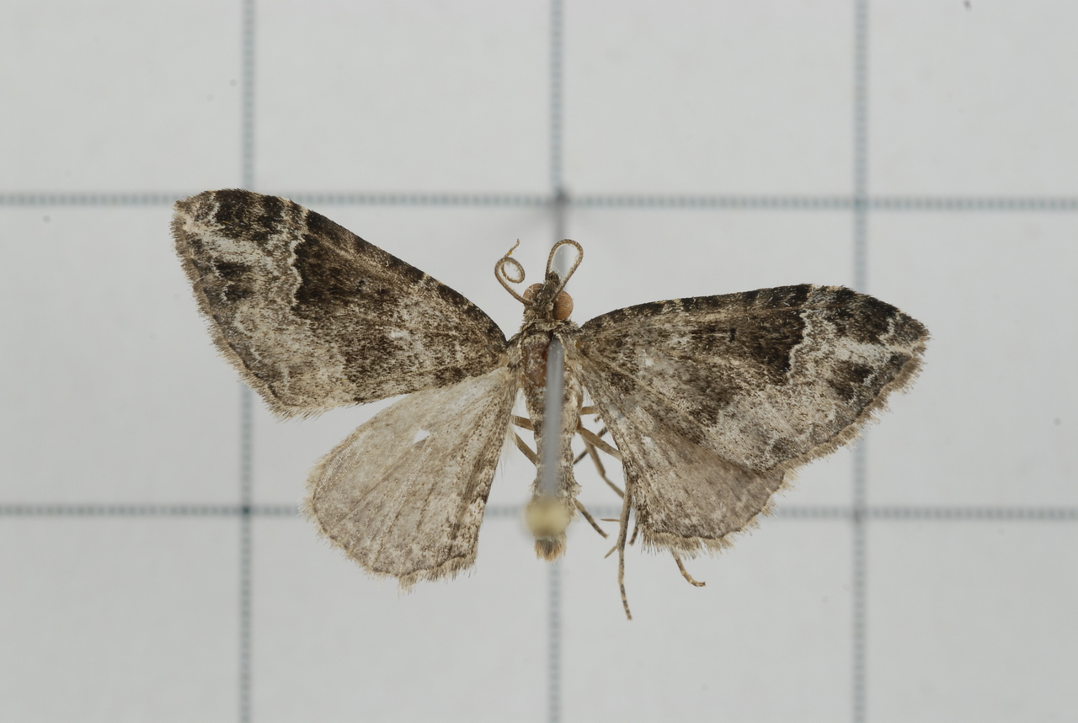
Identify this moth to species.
Xanthorhoe saturata
